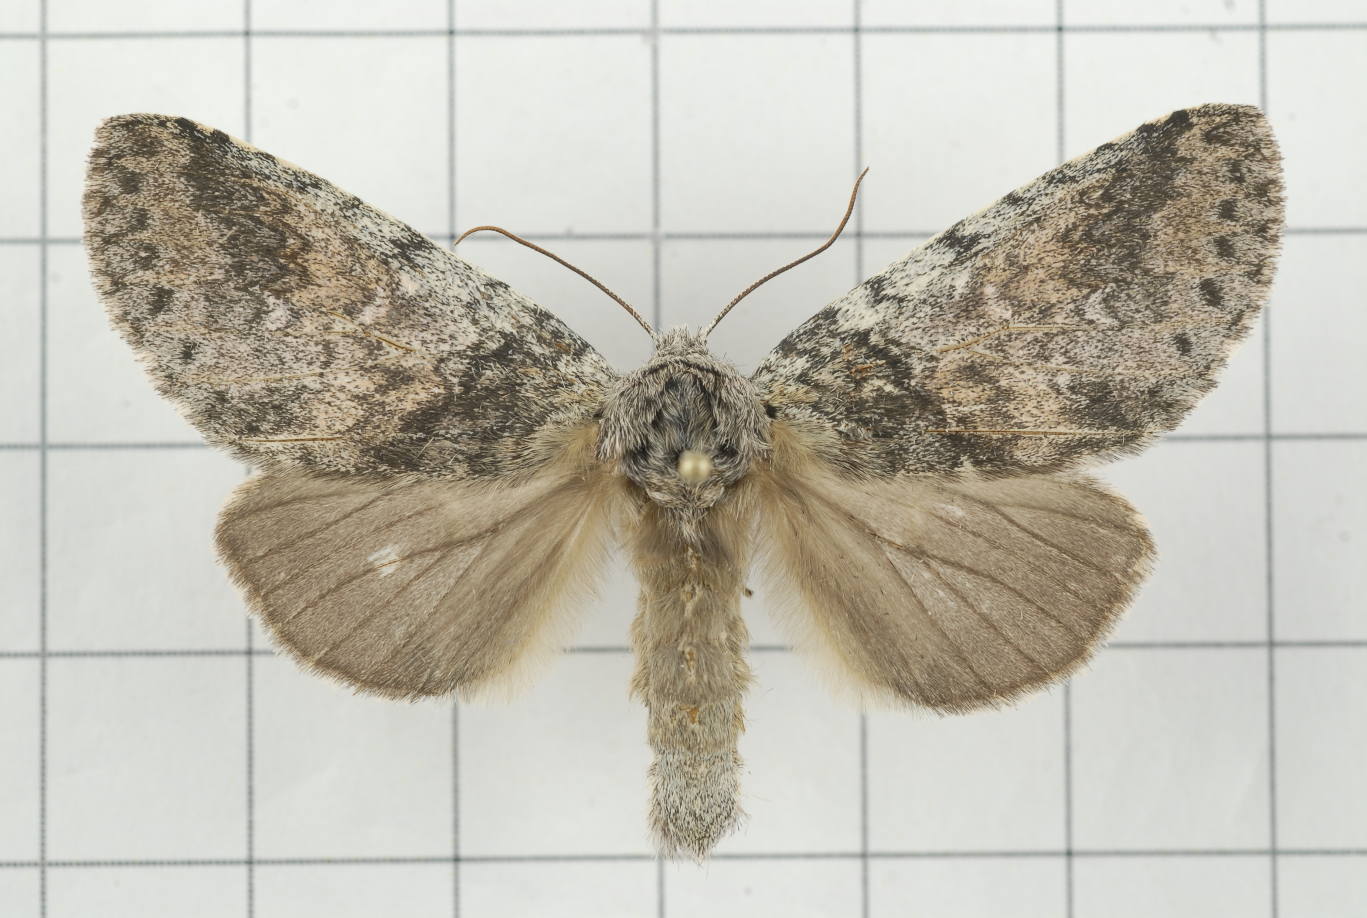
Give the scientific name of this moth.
Disparia wilemani
